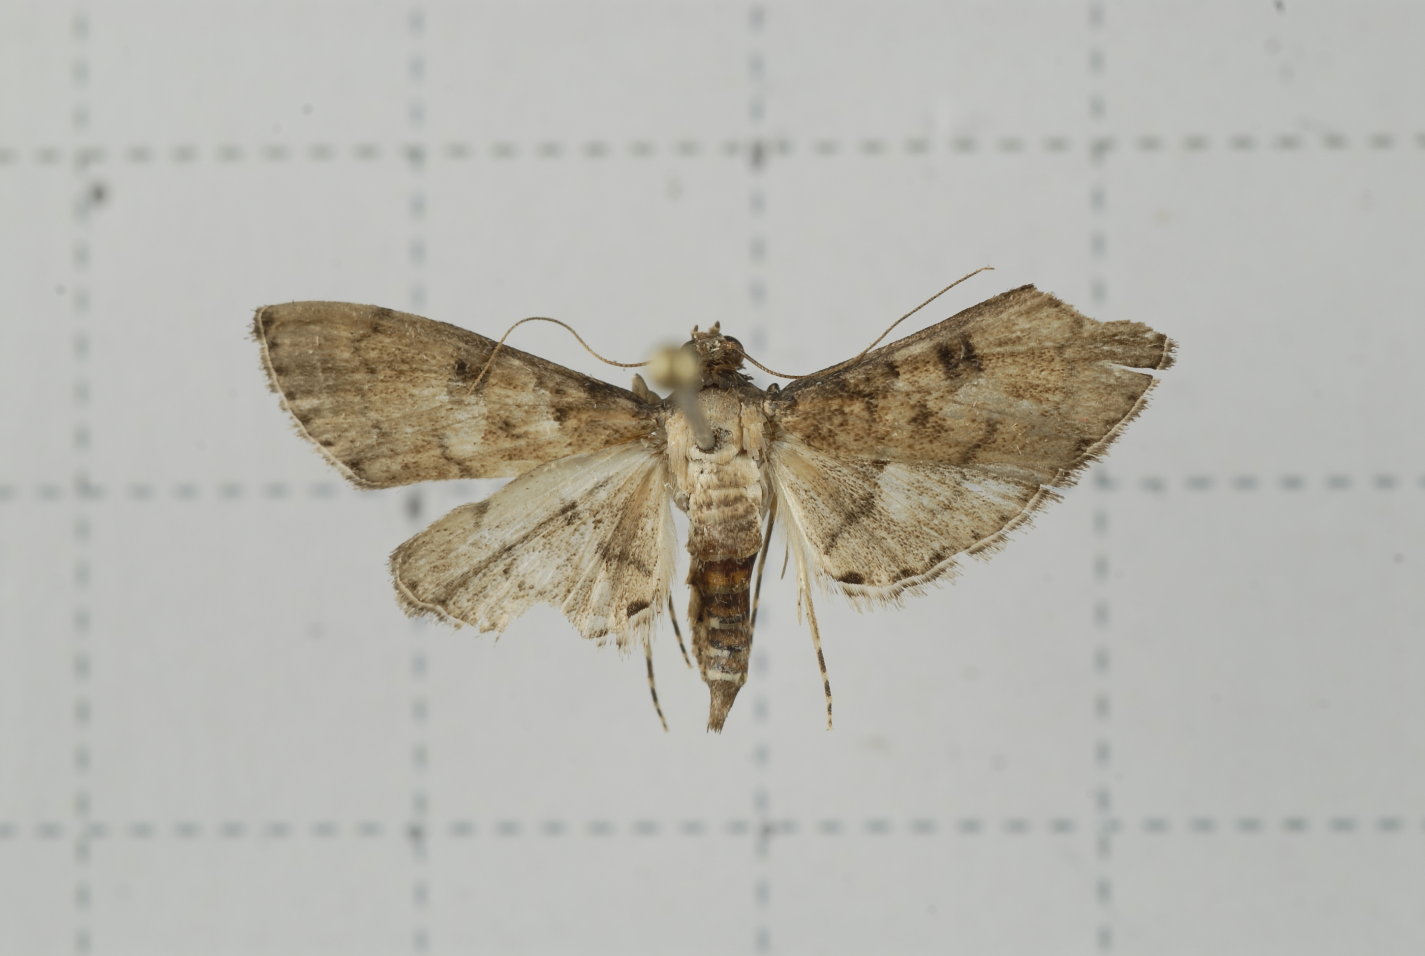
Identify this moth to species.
Nacoleia charesalis
